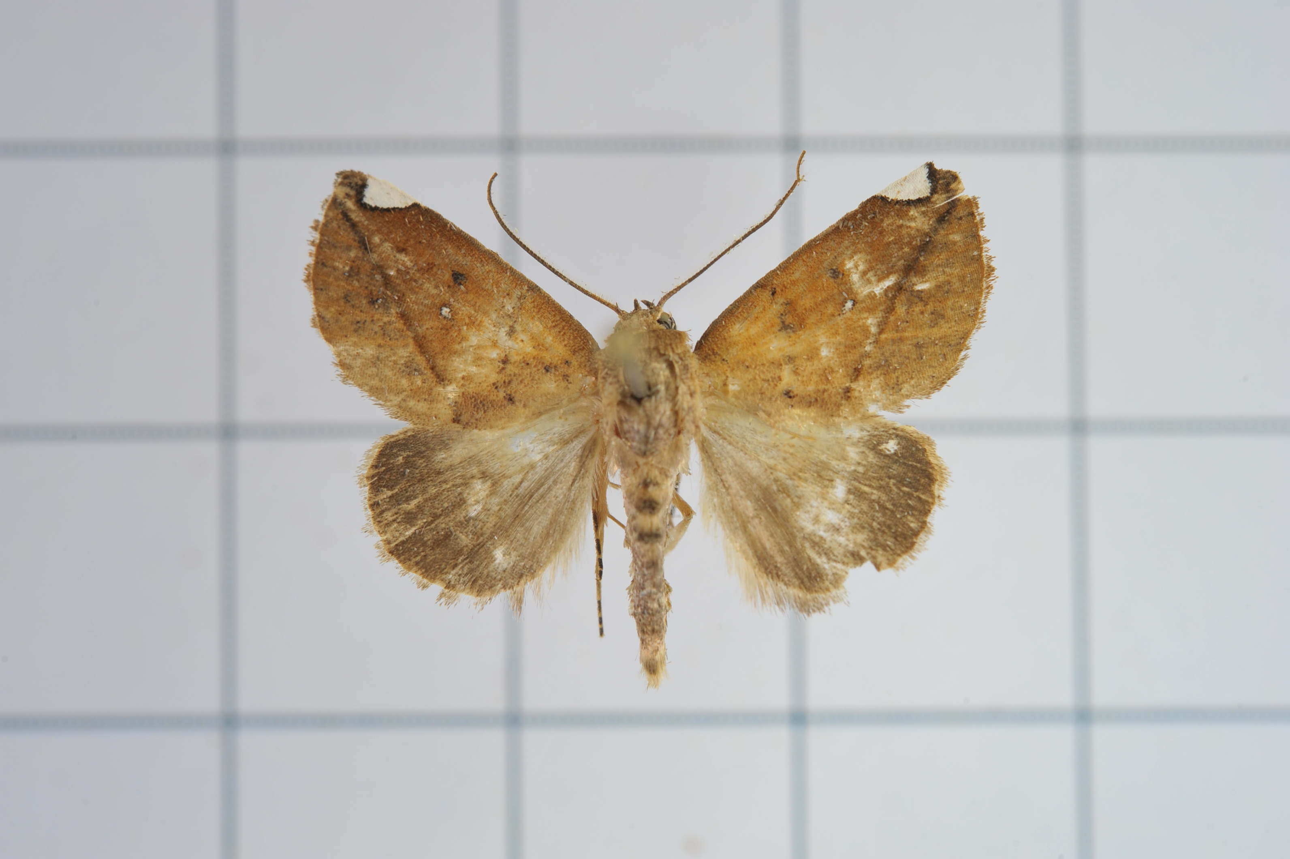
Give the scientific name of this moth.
Negeta contrariata
